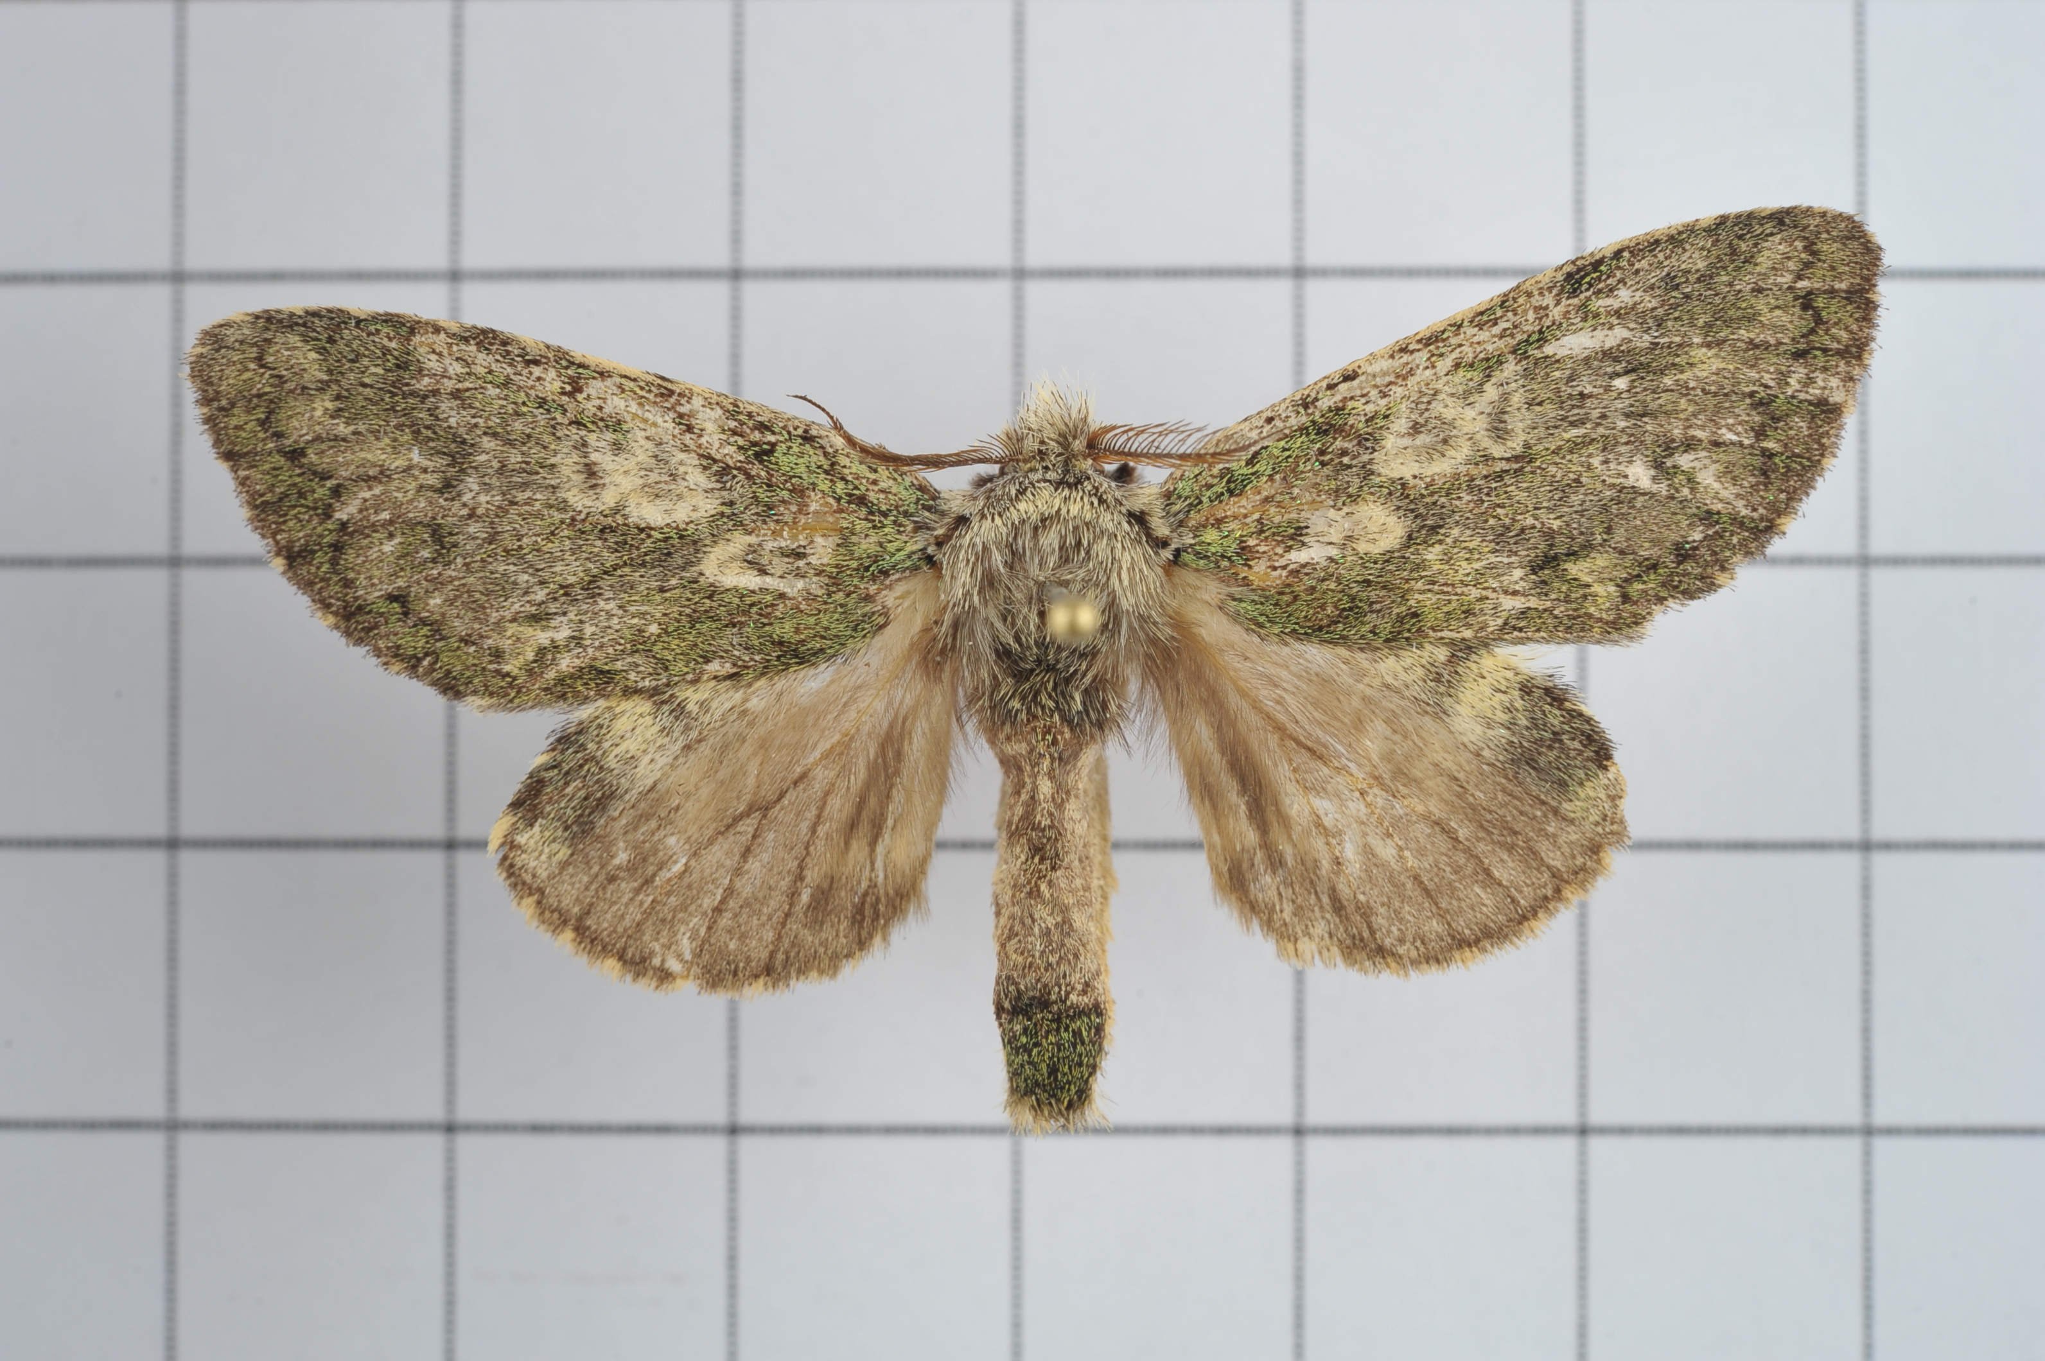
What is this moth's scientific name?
Syntypistis viridipicta
